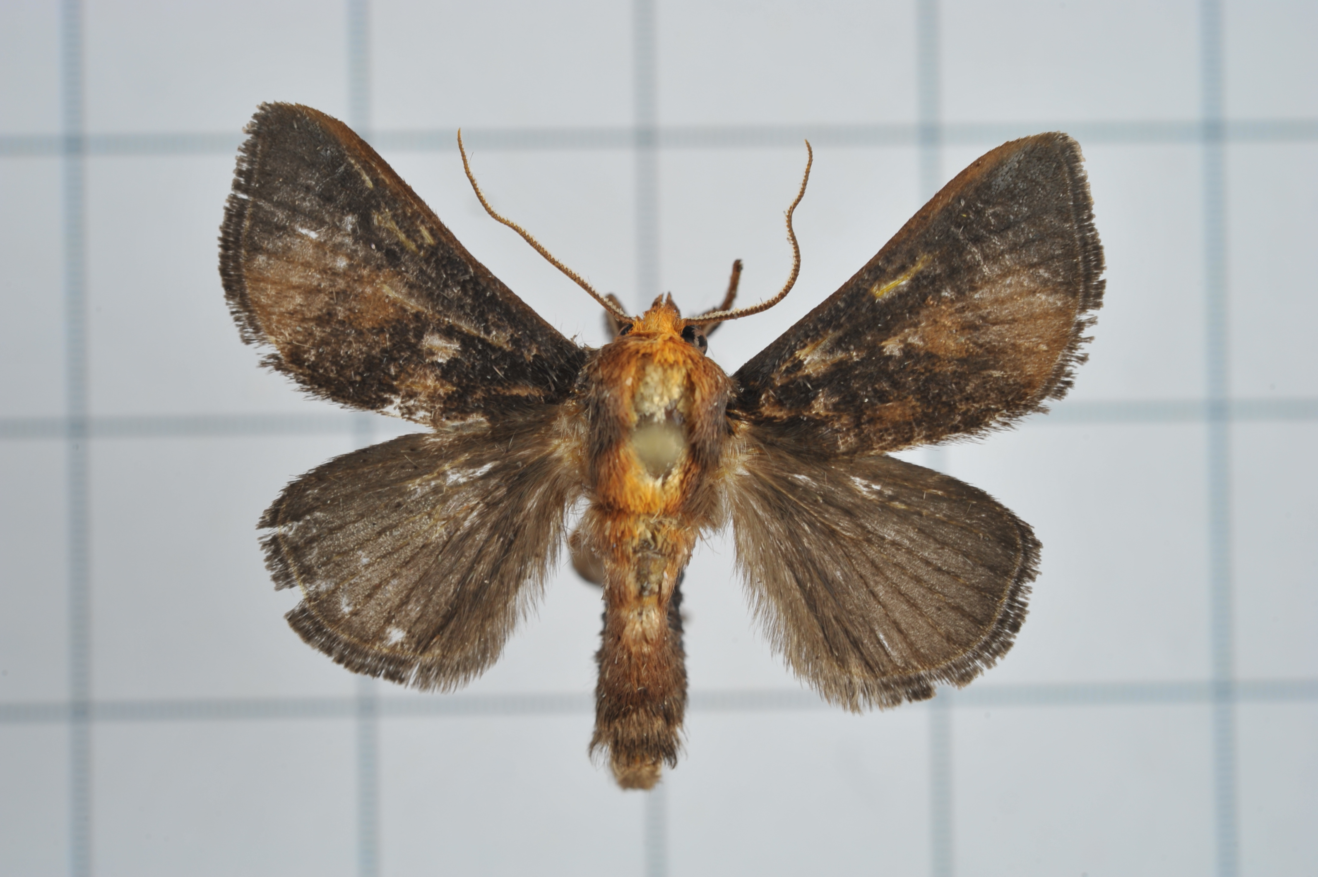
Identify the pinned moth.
Iraga rugosa
